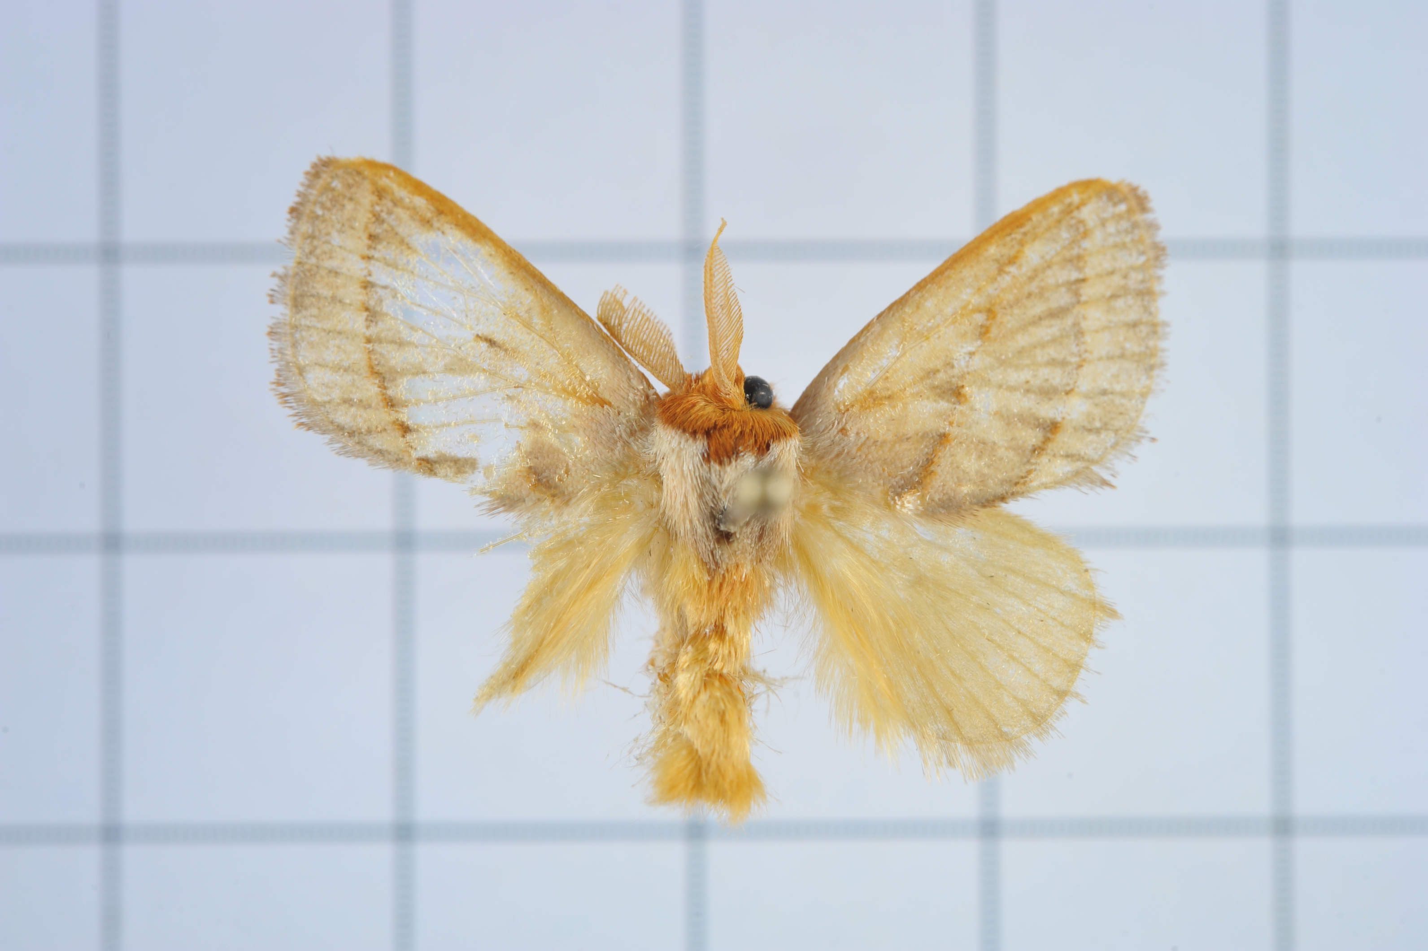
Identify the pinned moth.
Cania heppneri
